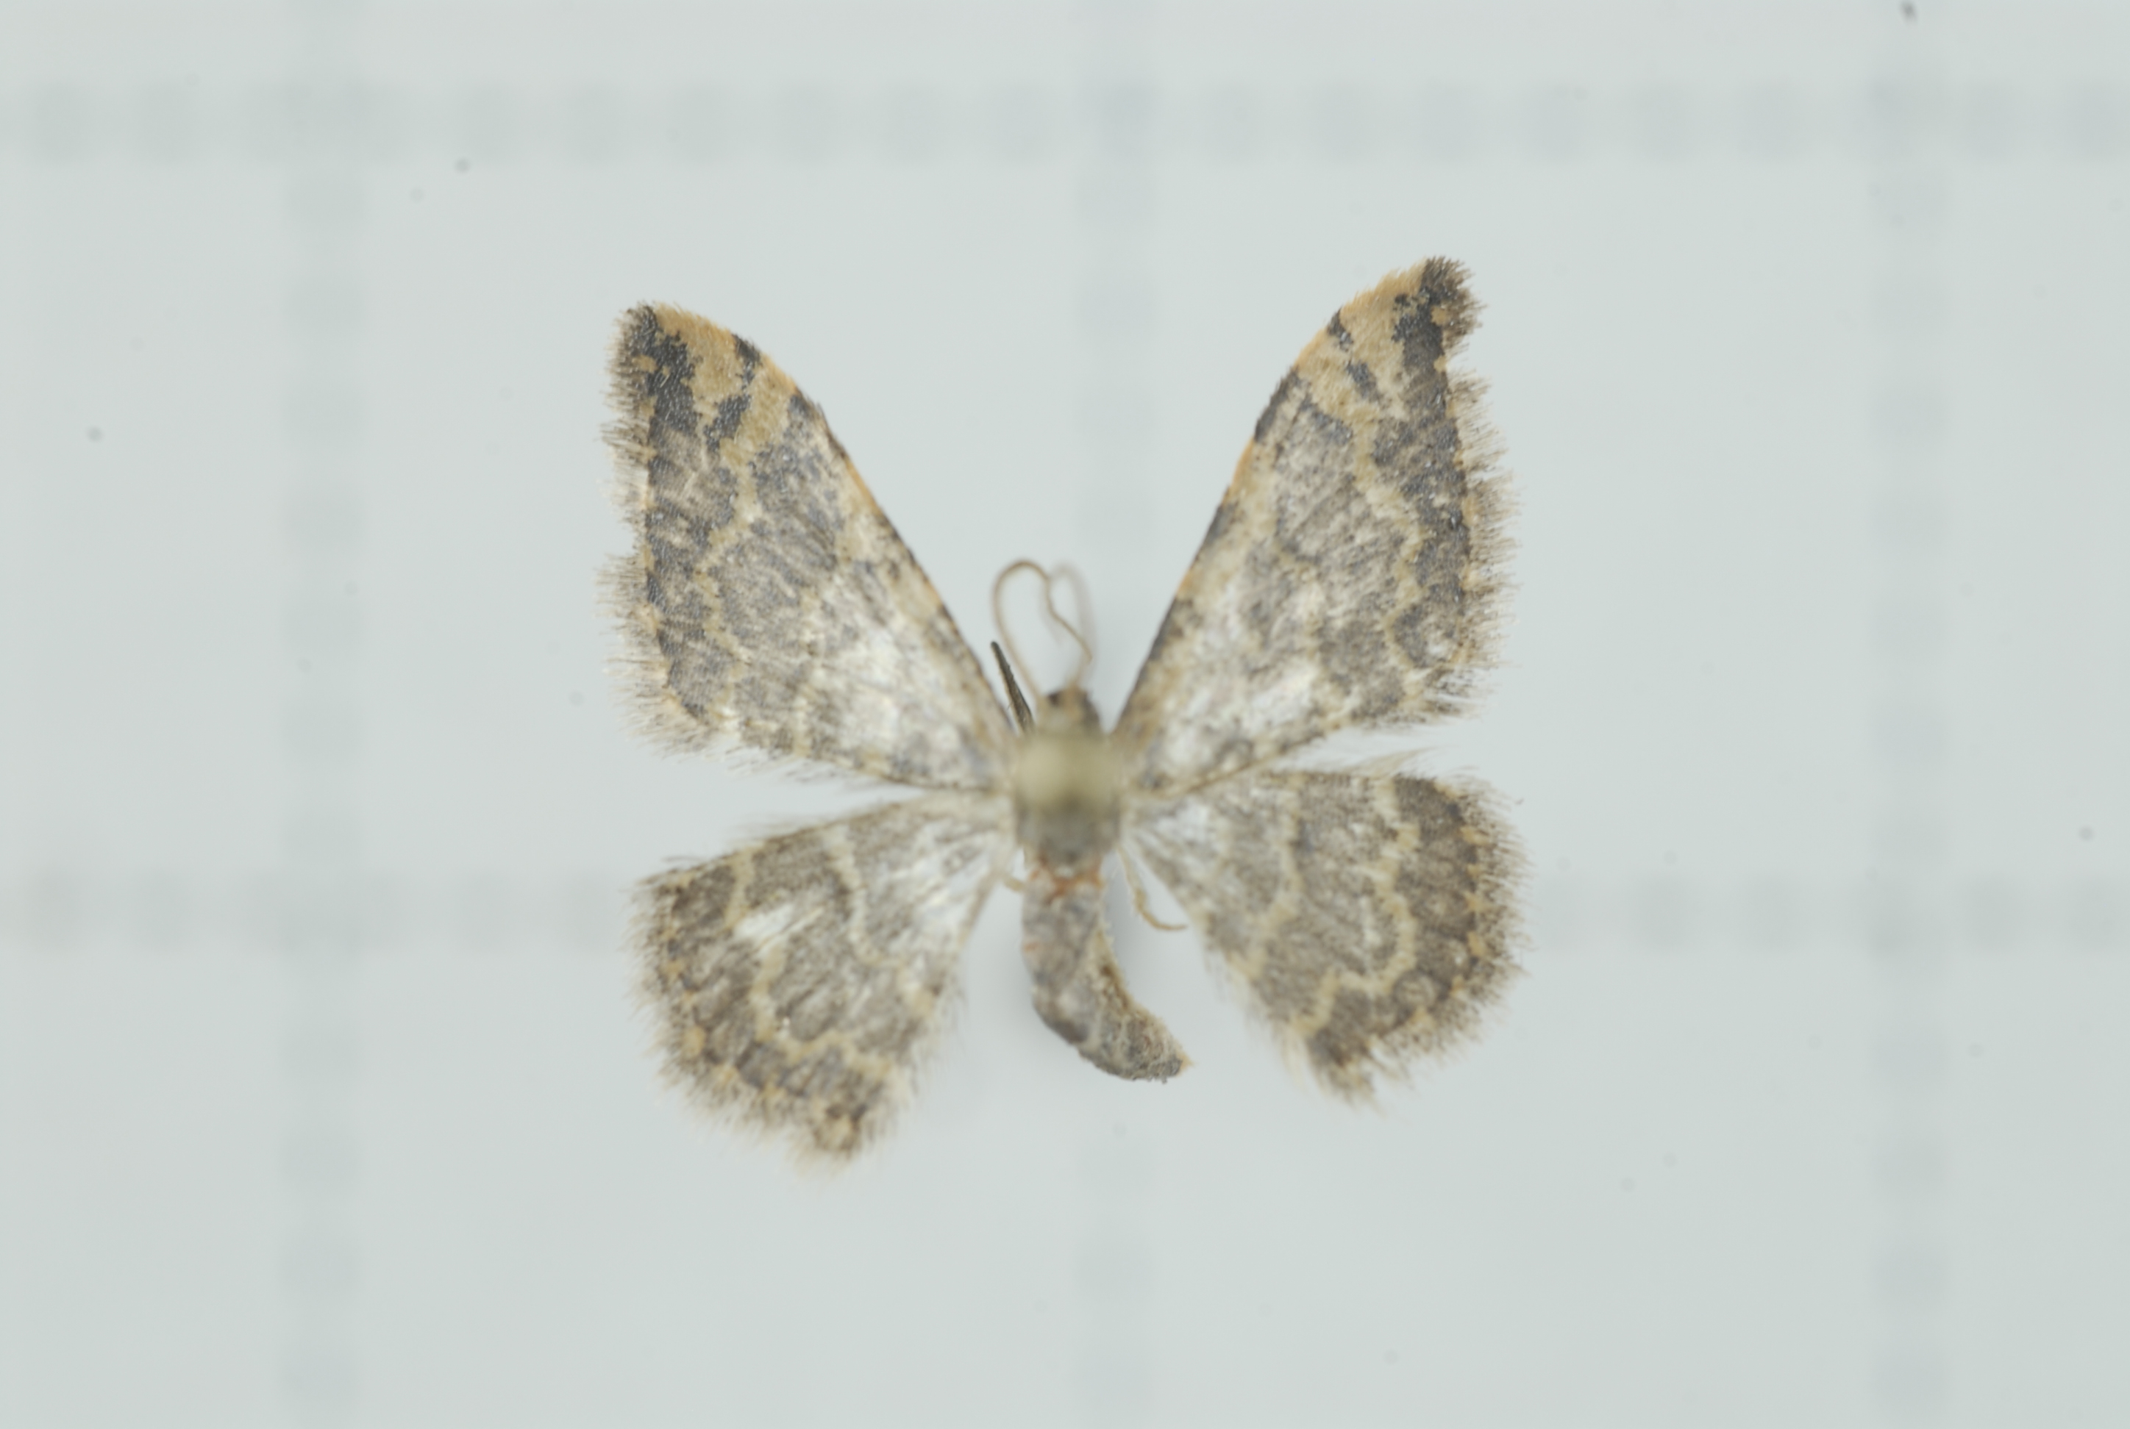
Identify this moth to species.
Idaea costiguttata
